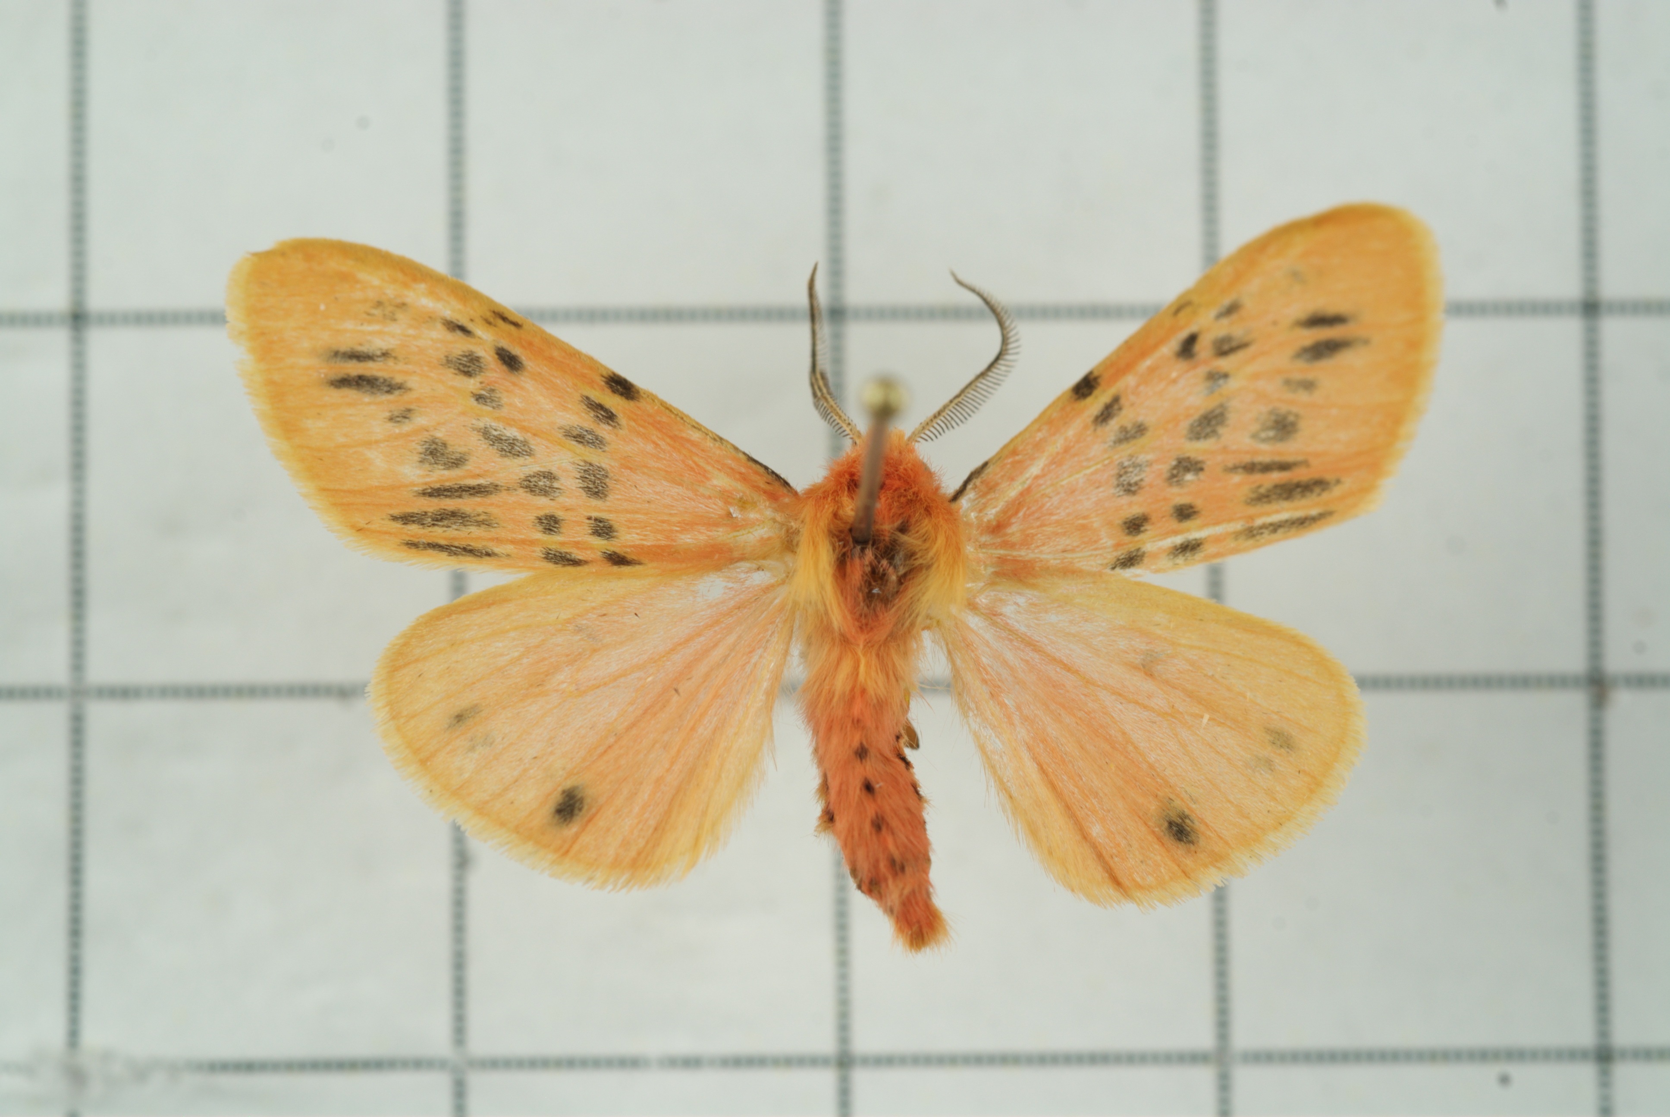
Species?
Lemyra alikangensis
